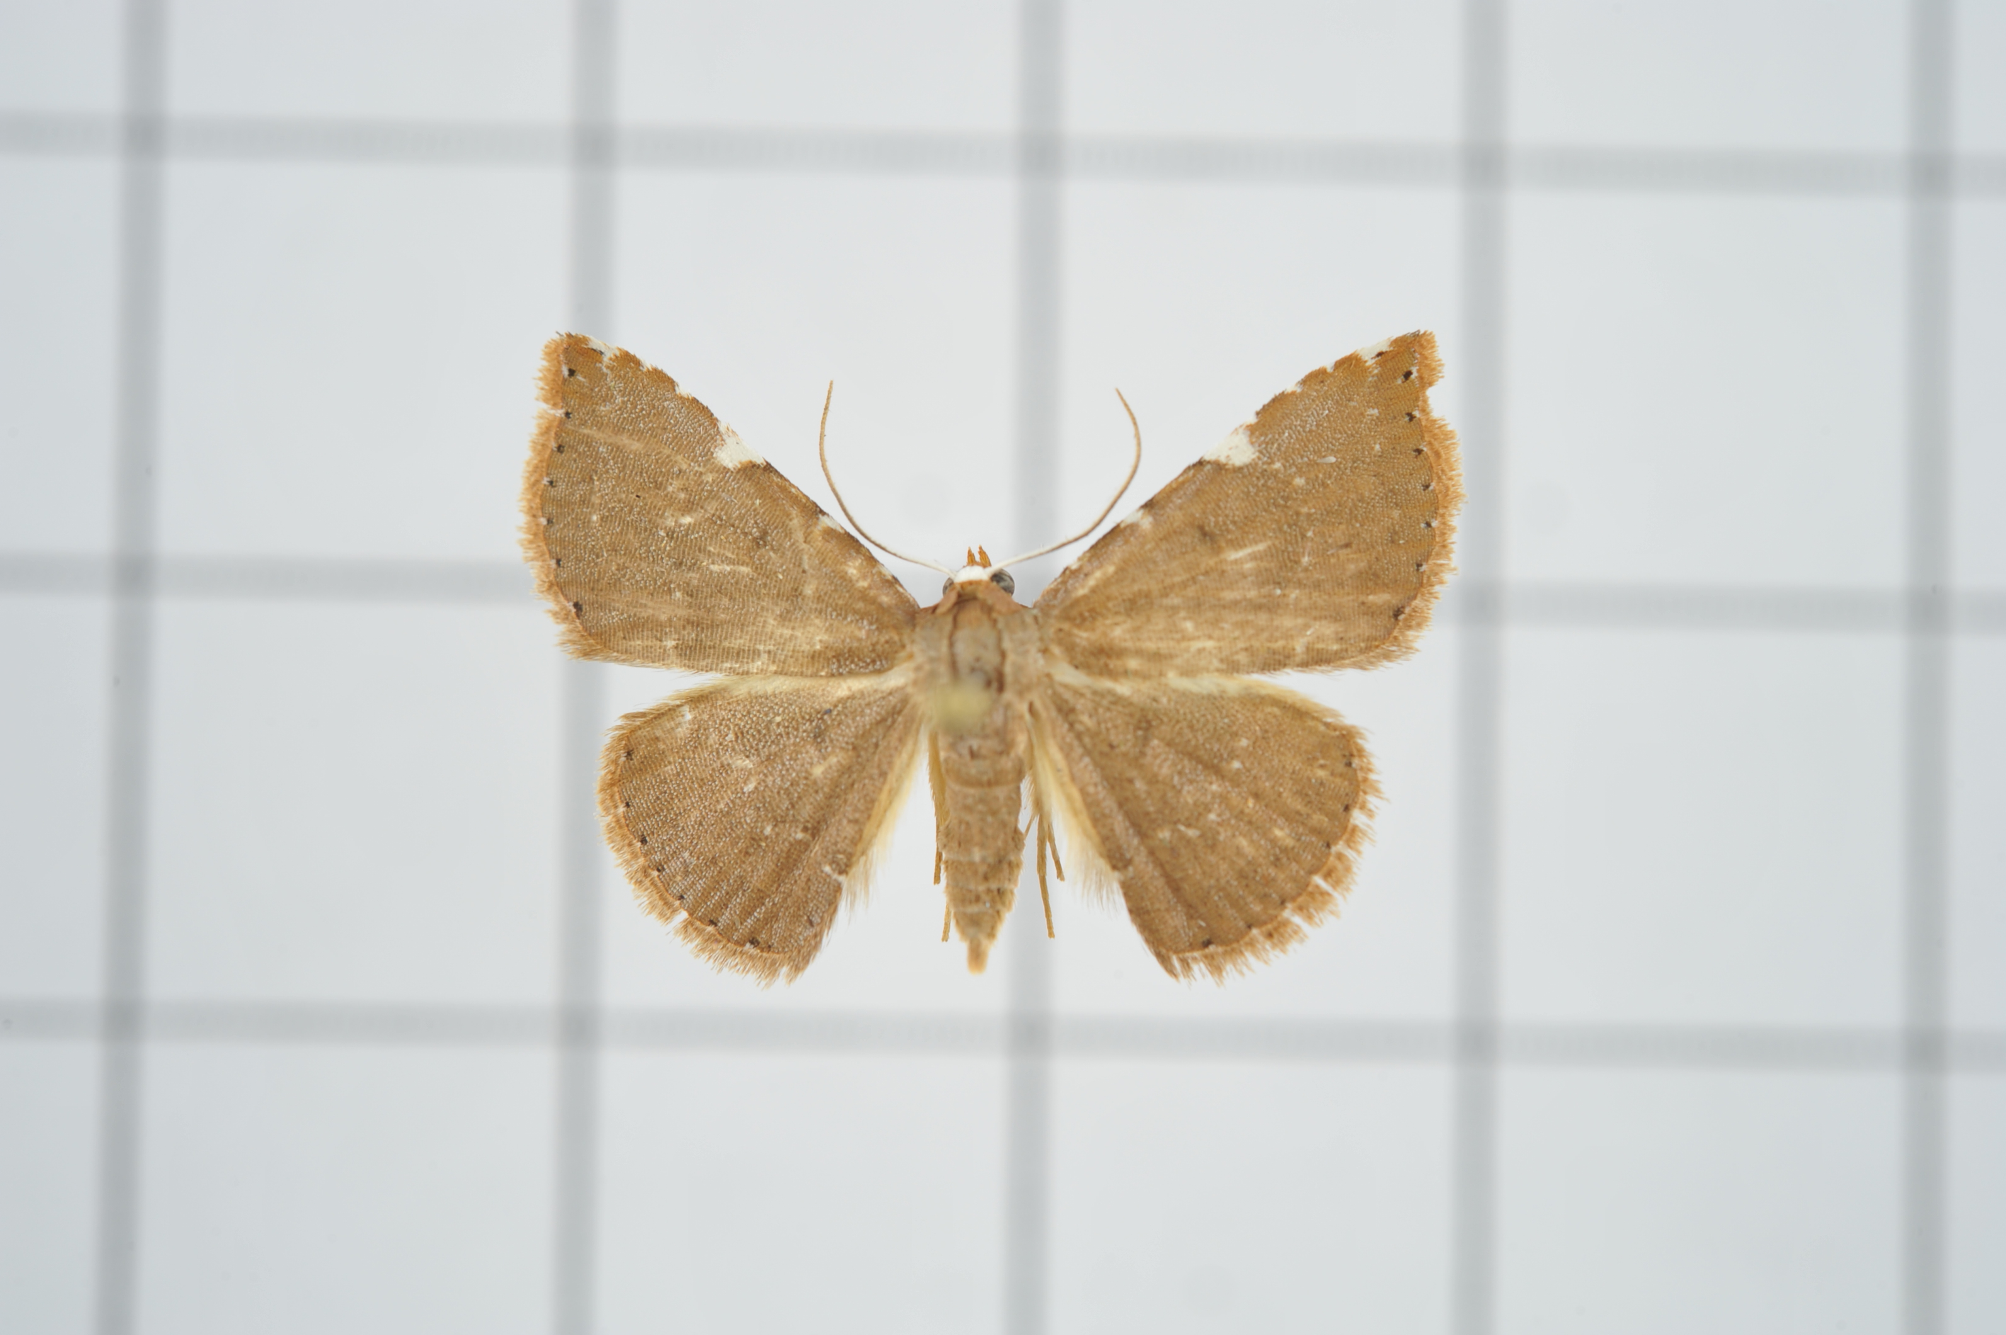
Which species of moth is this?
Corgatha costimacula
